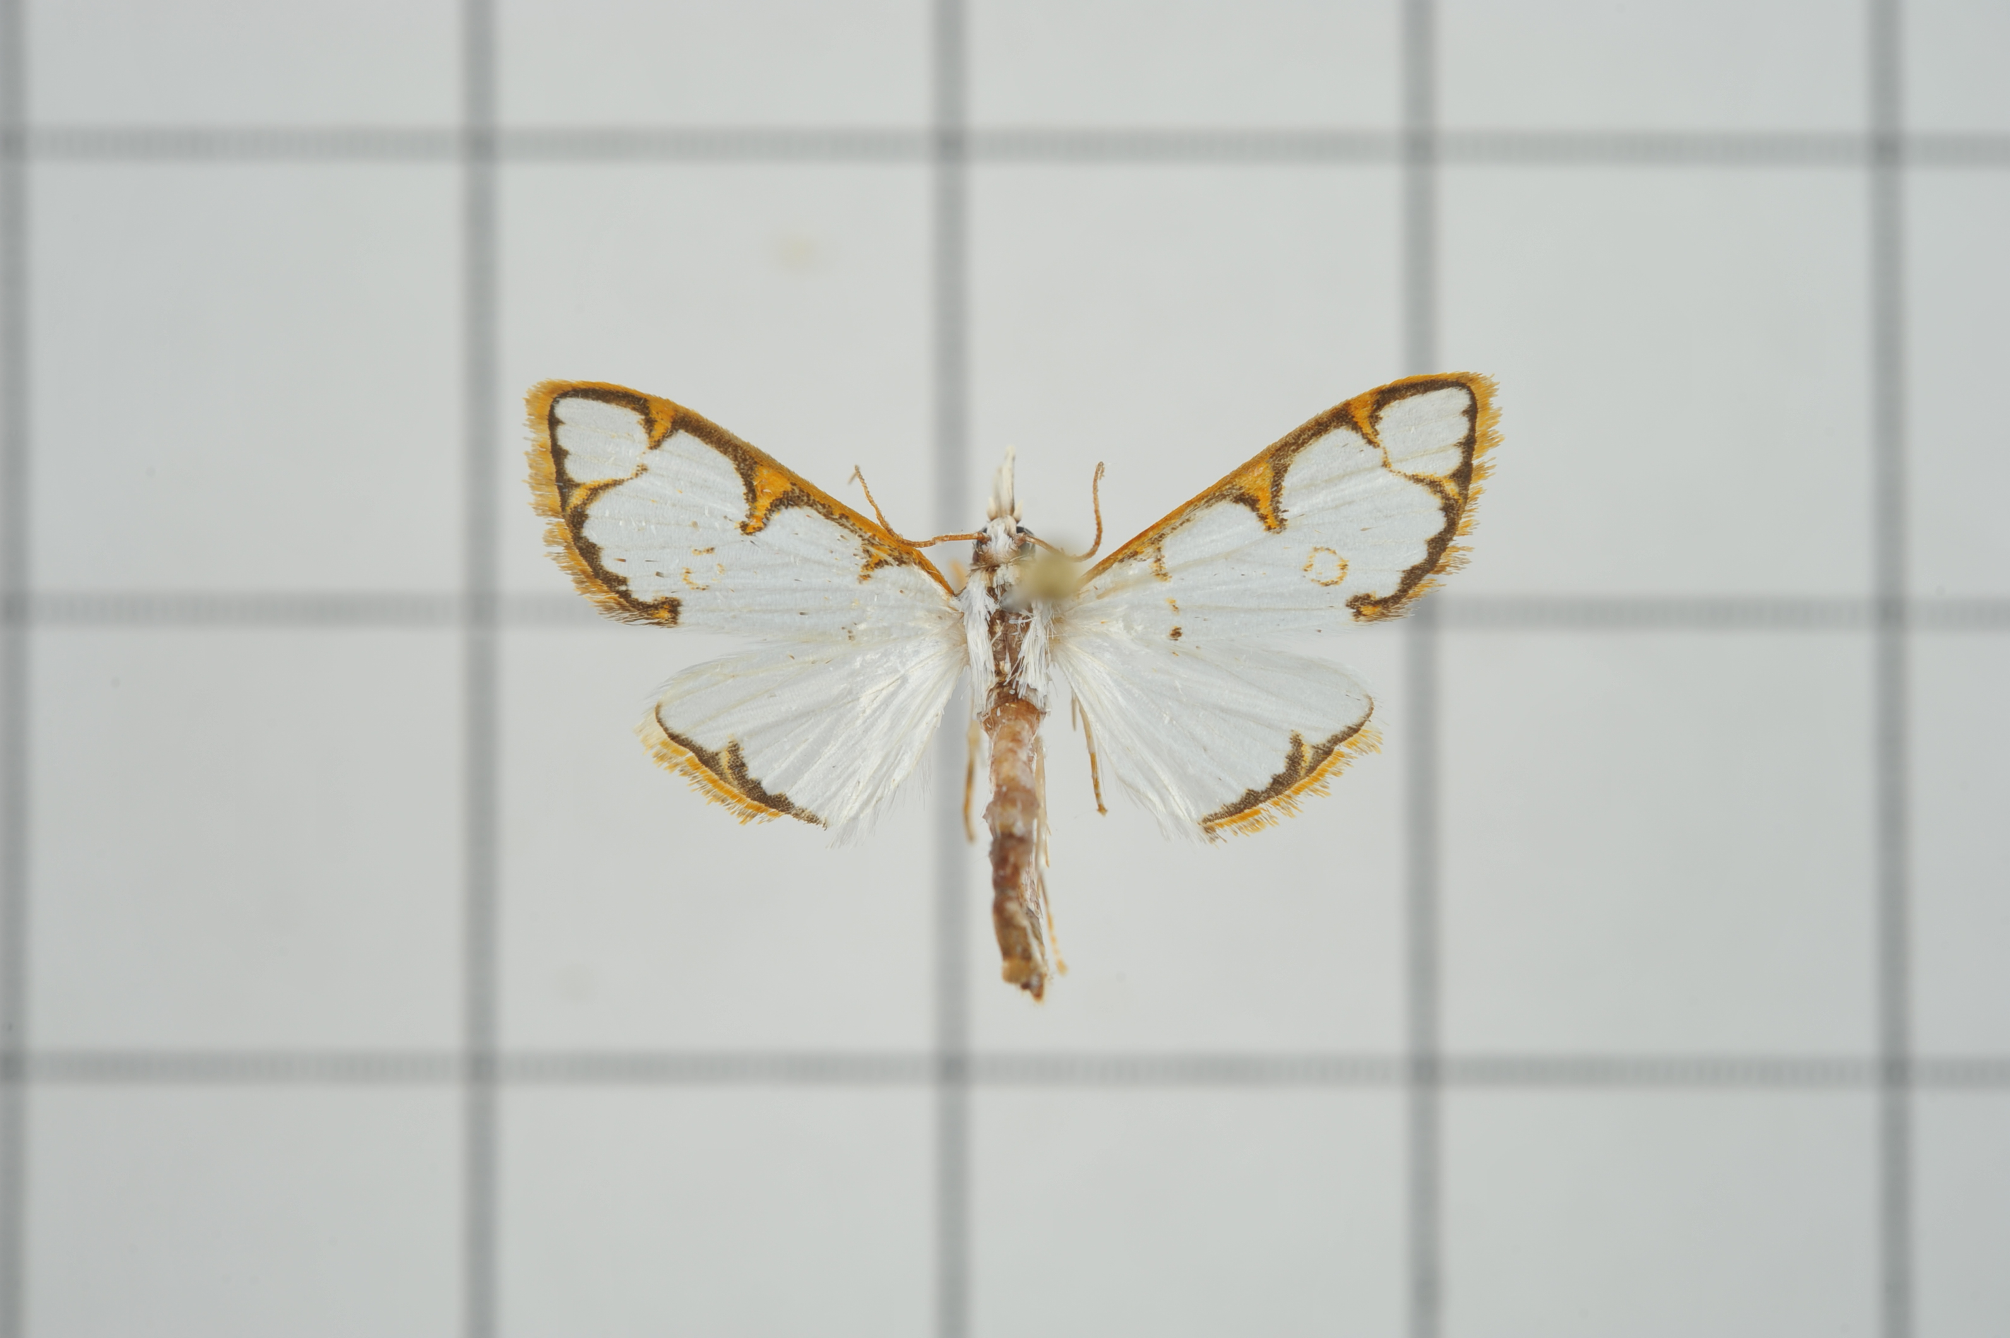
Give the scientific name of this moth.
Cirrhochrista brizoalis
